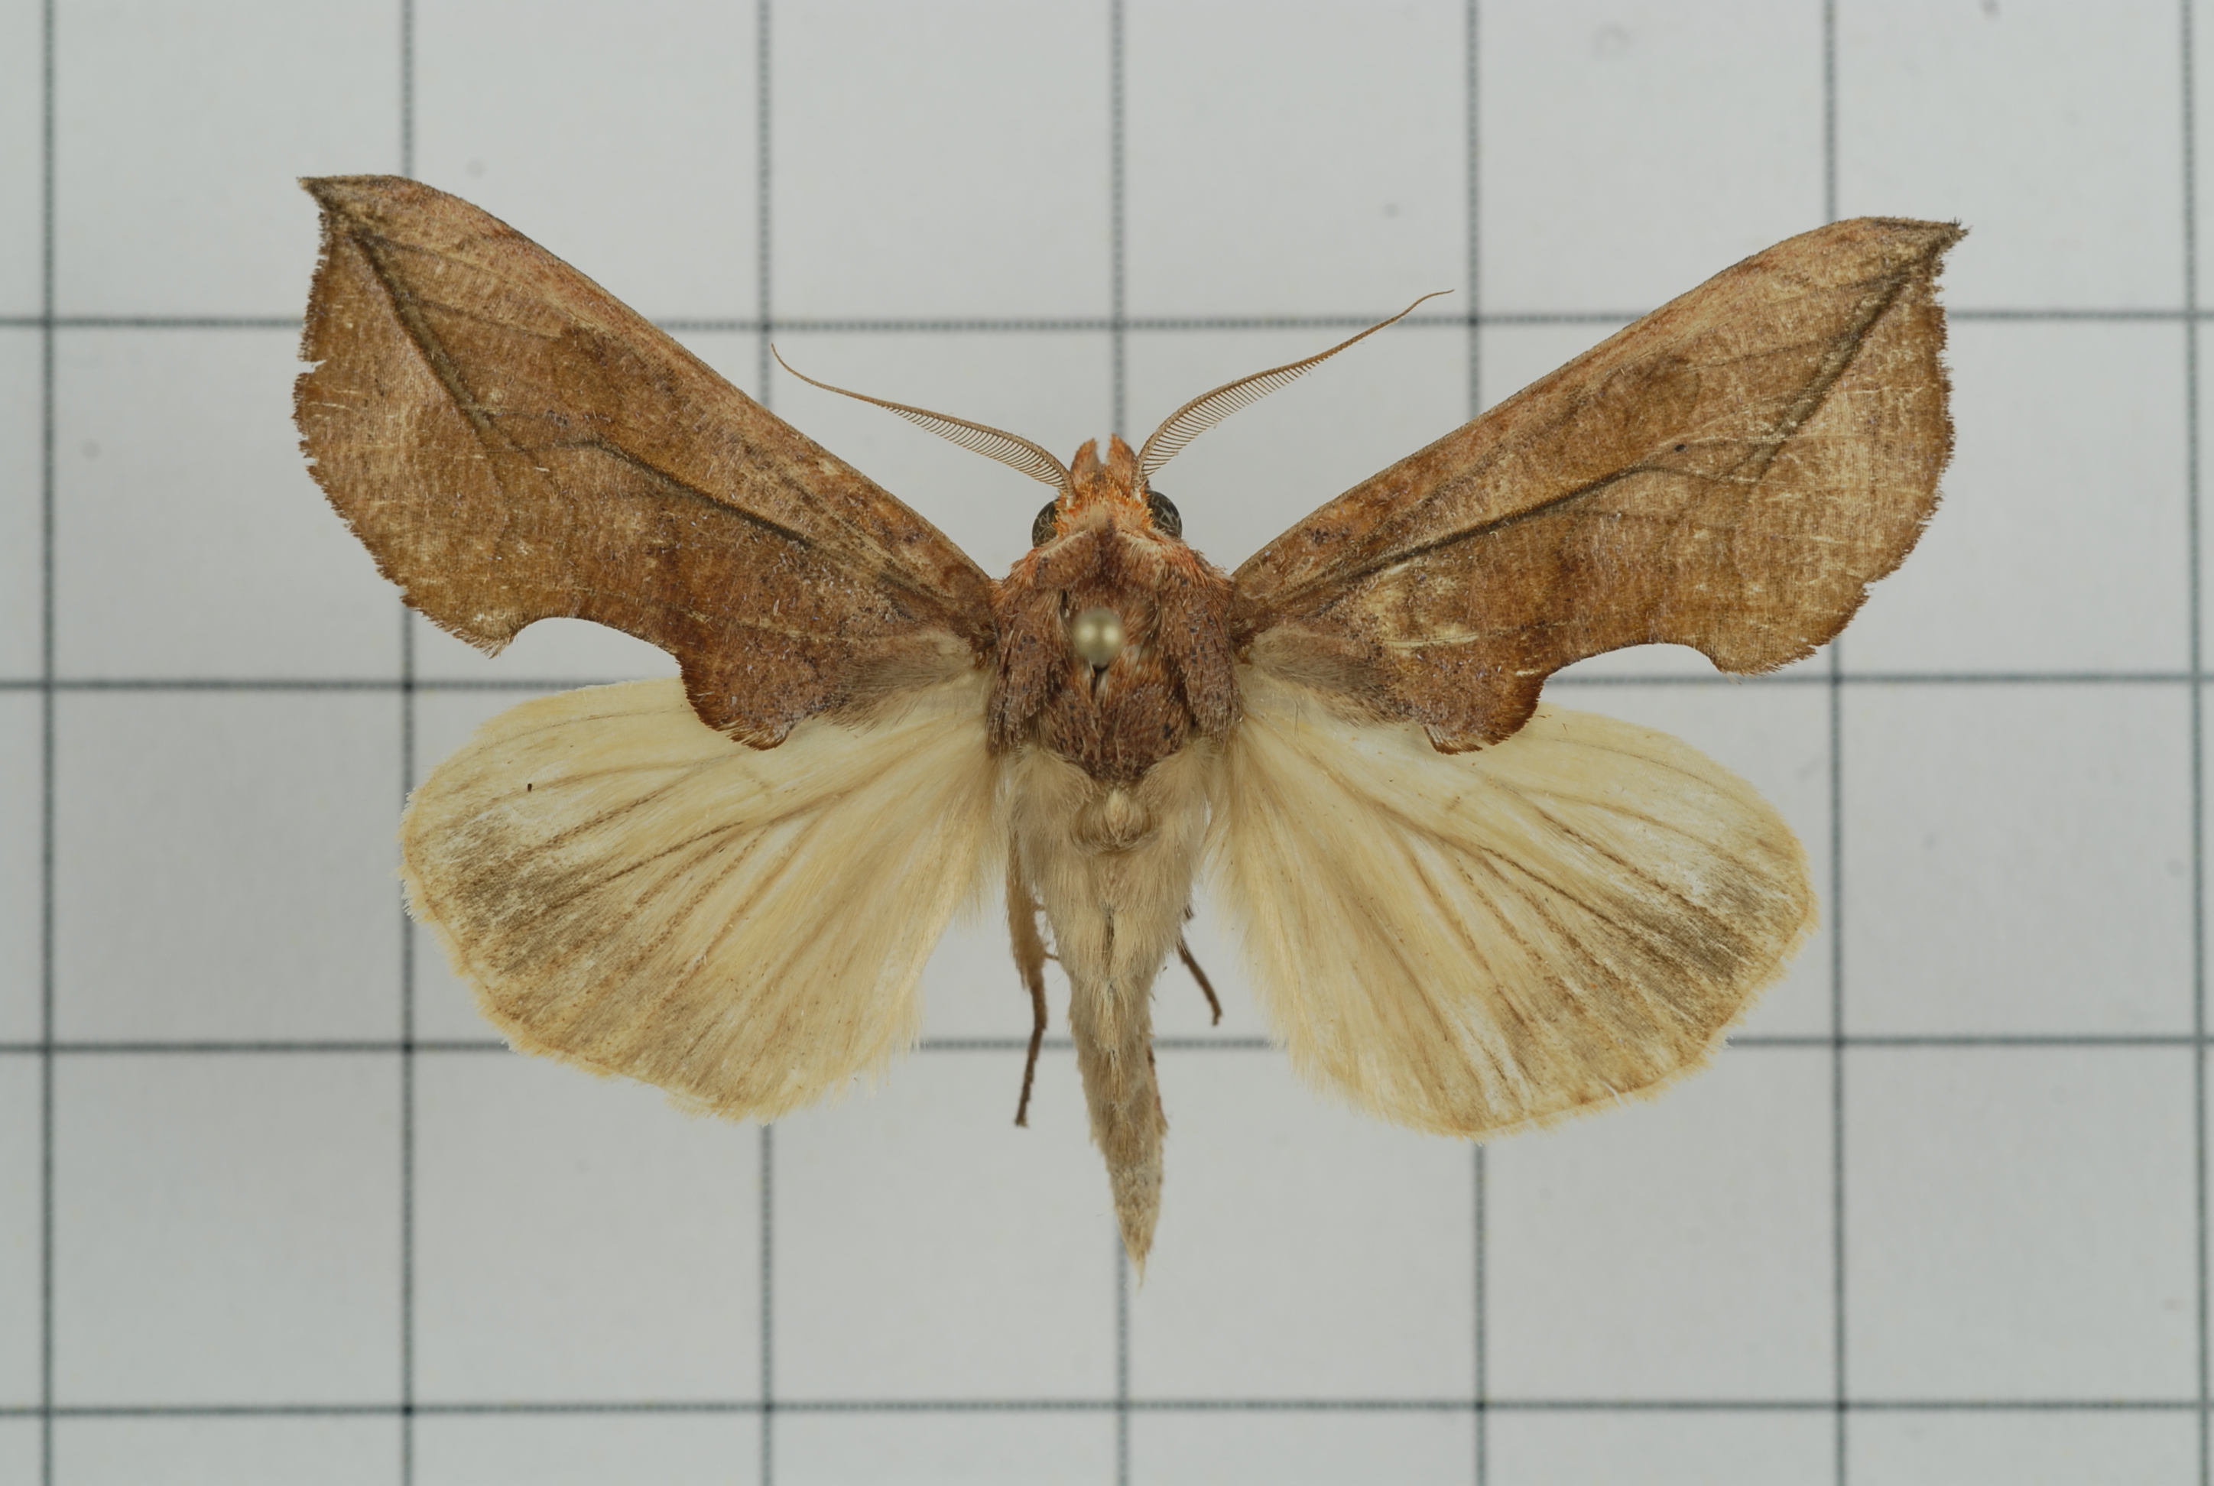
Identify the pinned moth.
Oraesia excavata
